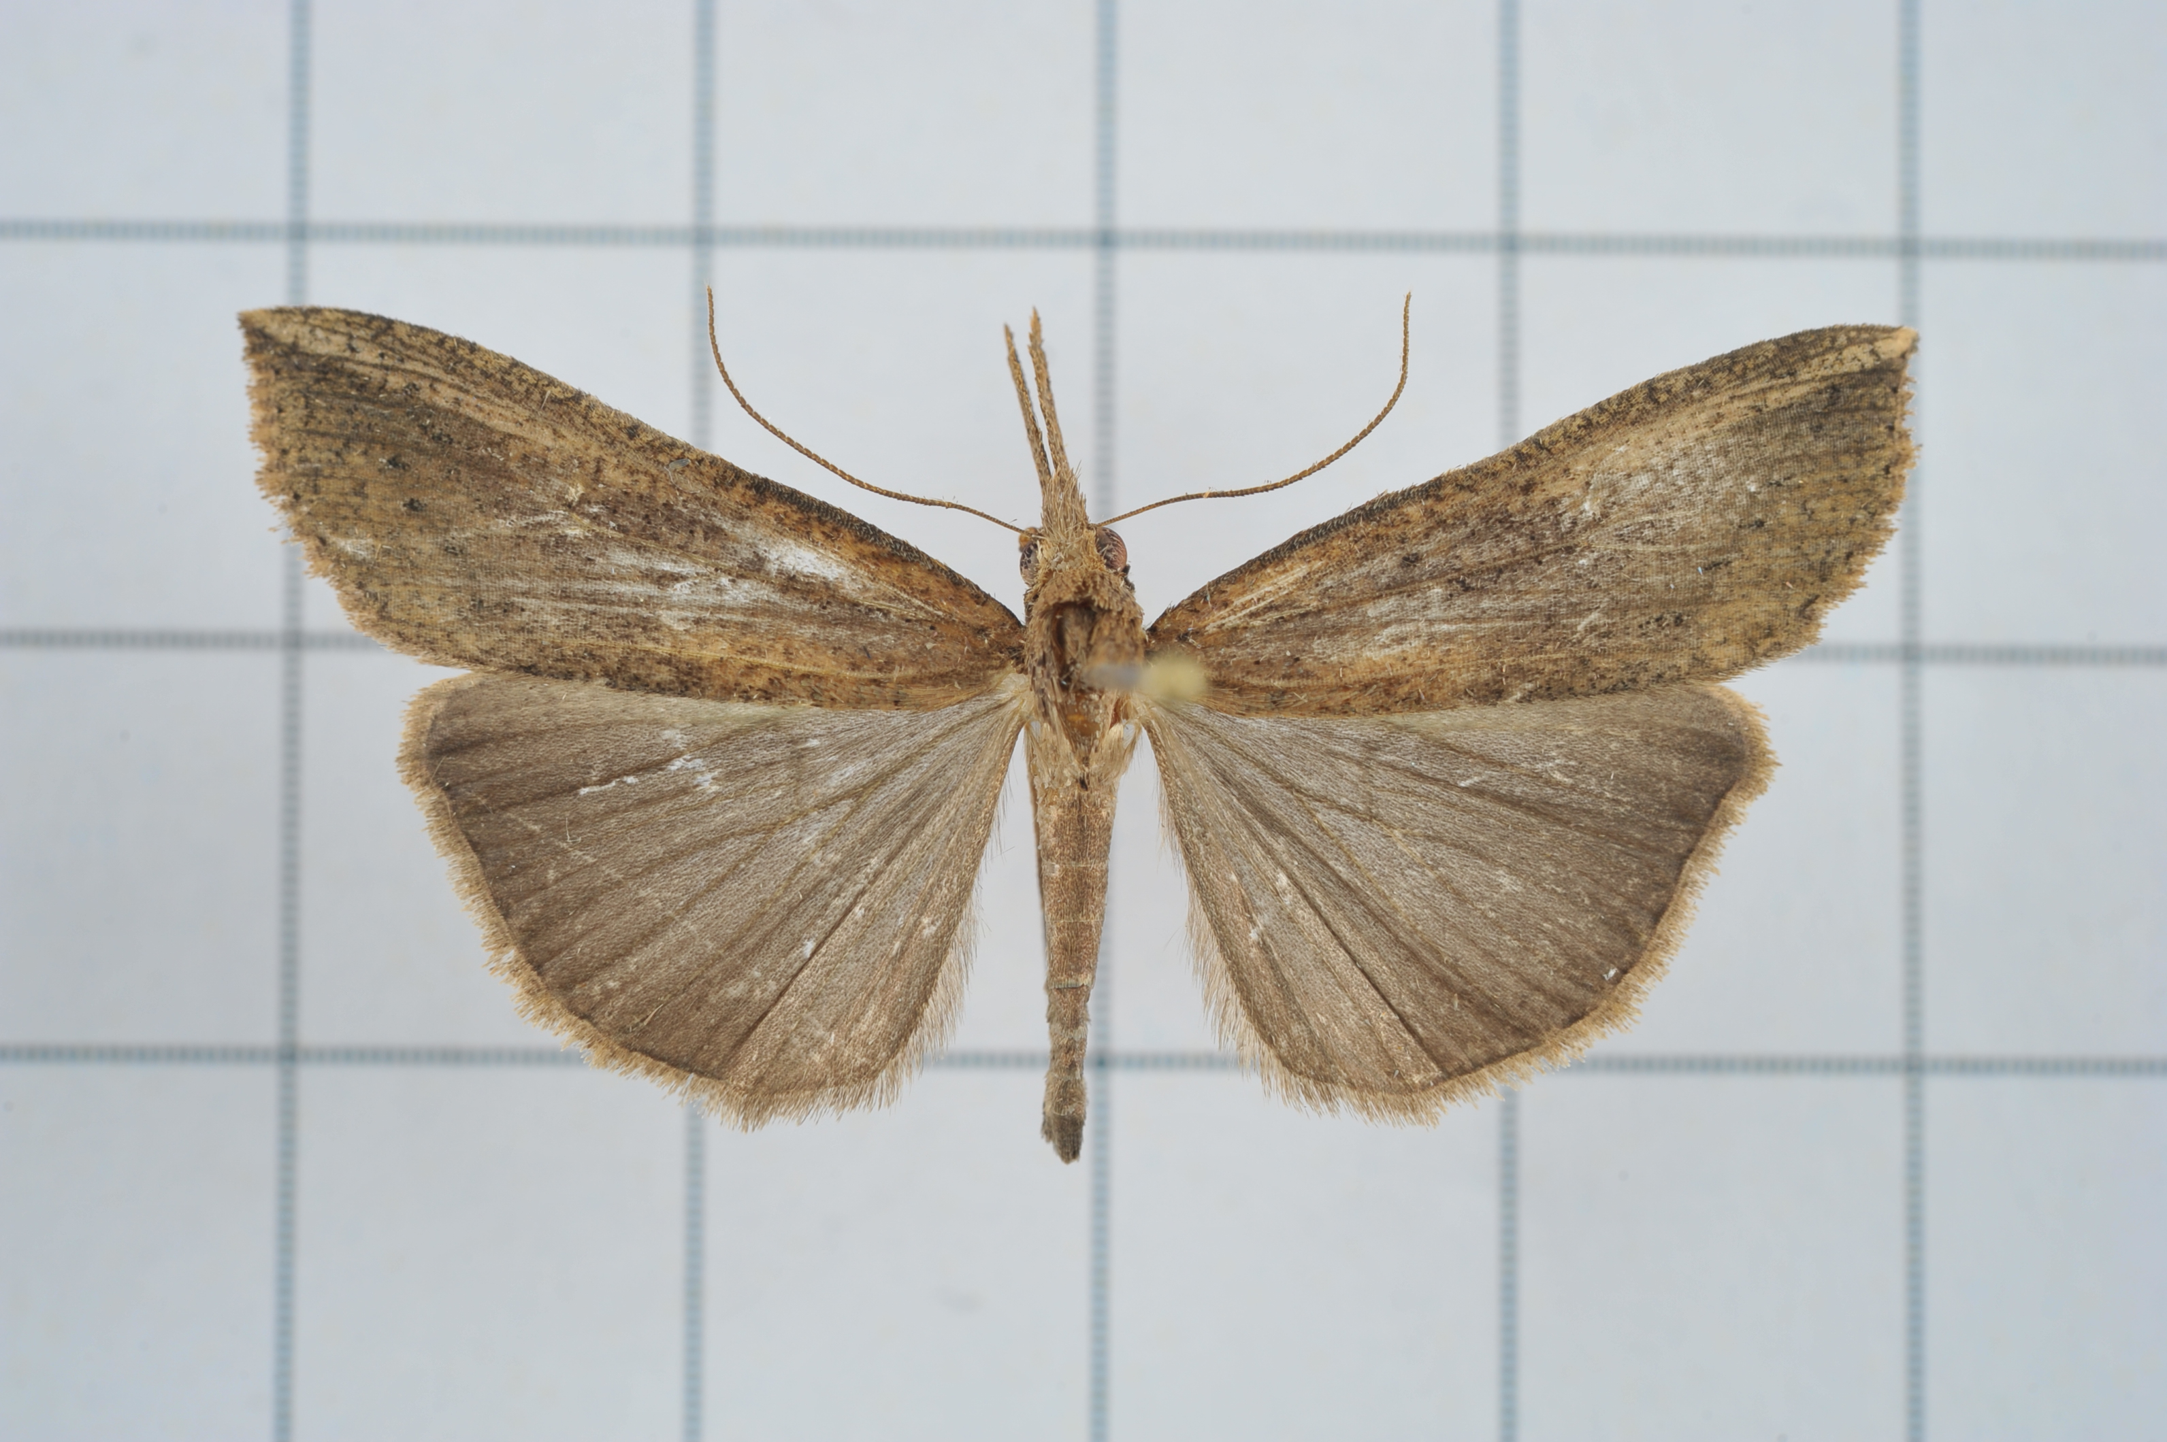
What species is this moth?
Hypena longipennis
